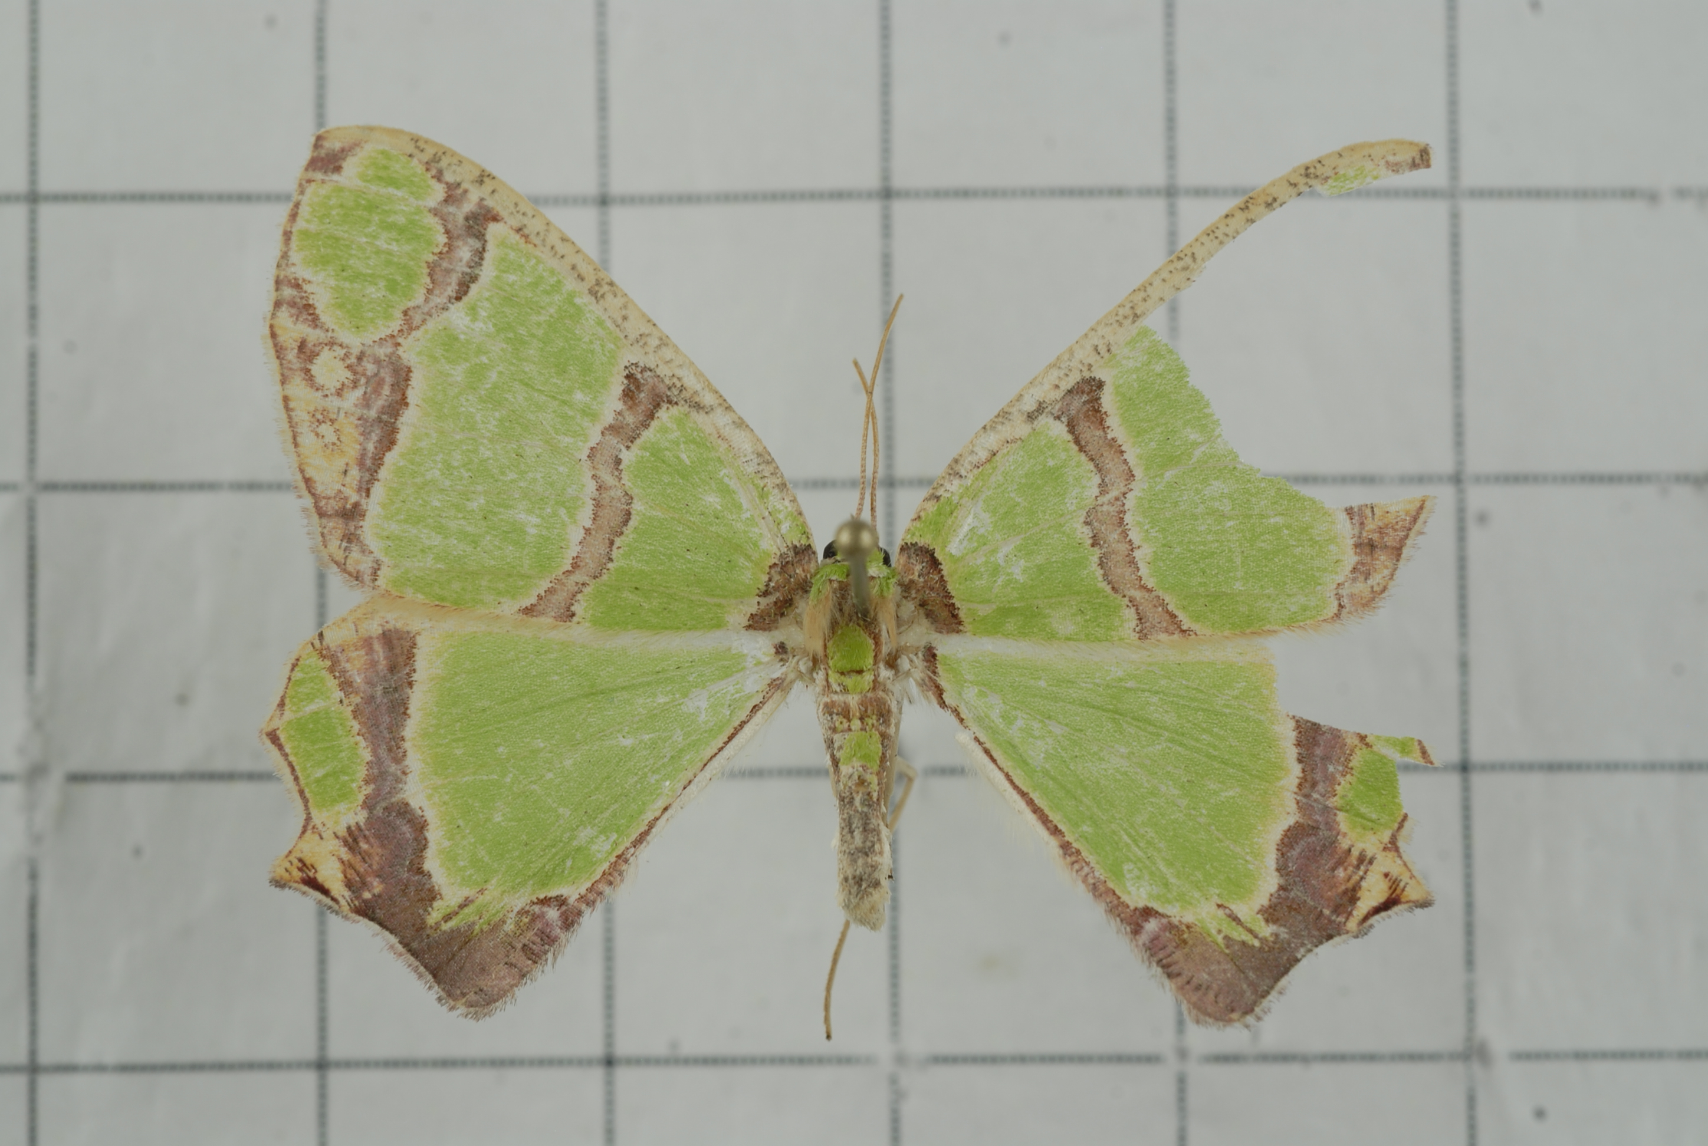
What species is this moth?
Agathia magnificentia
